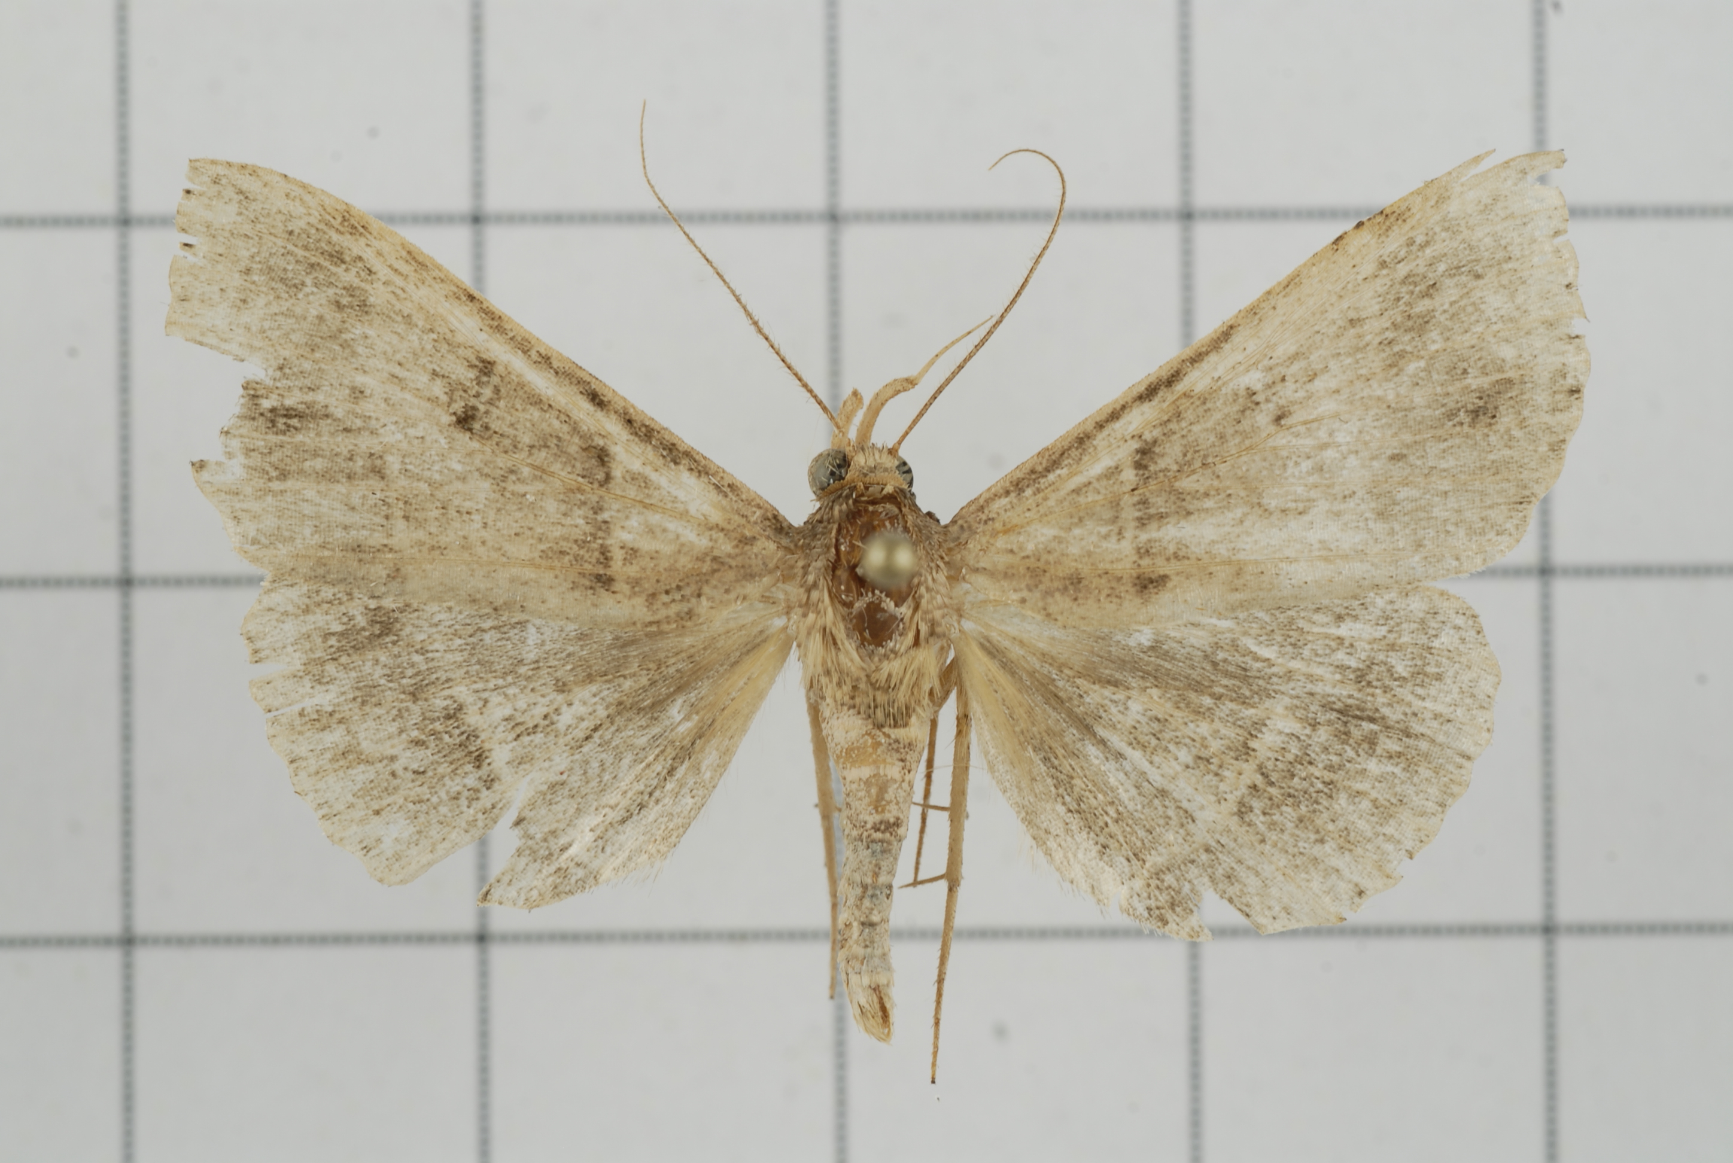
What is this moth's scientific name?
Bertula parallela
